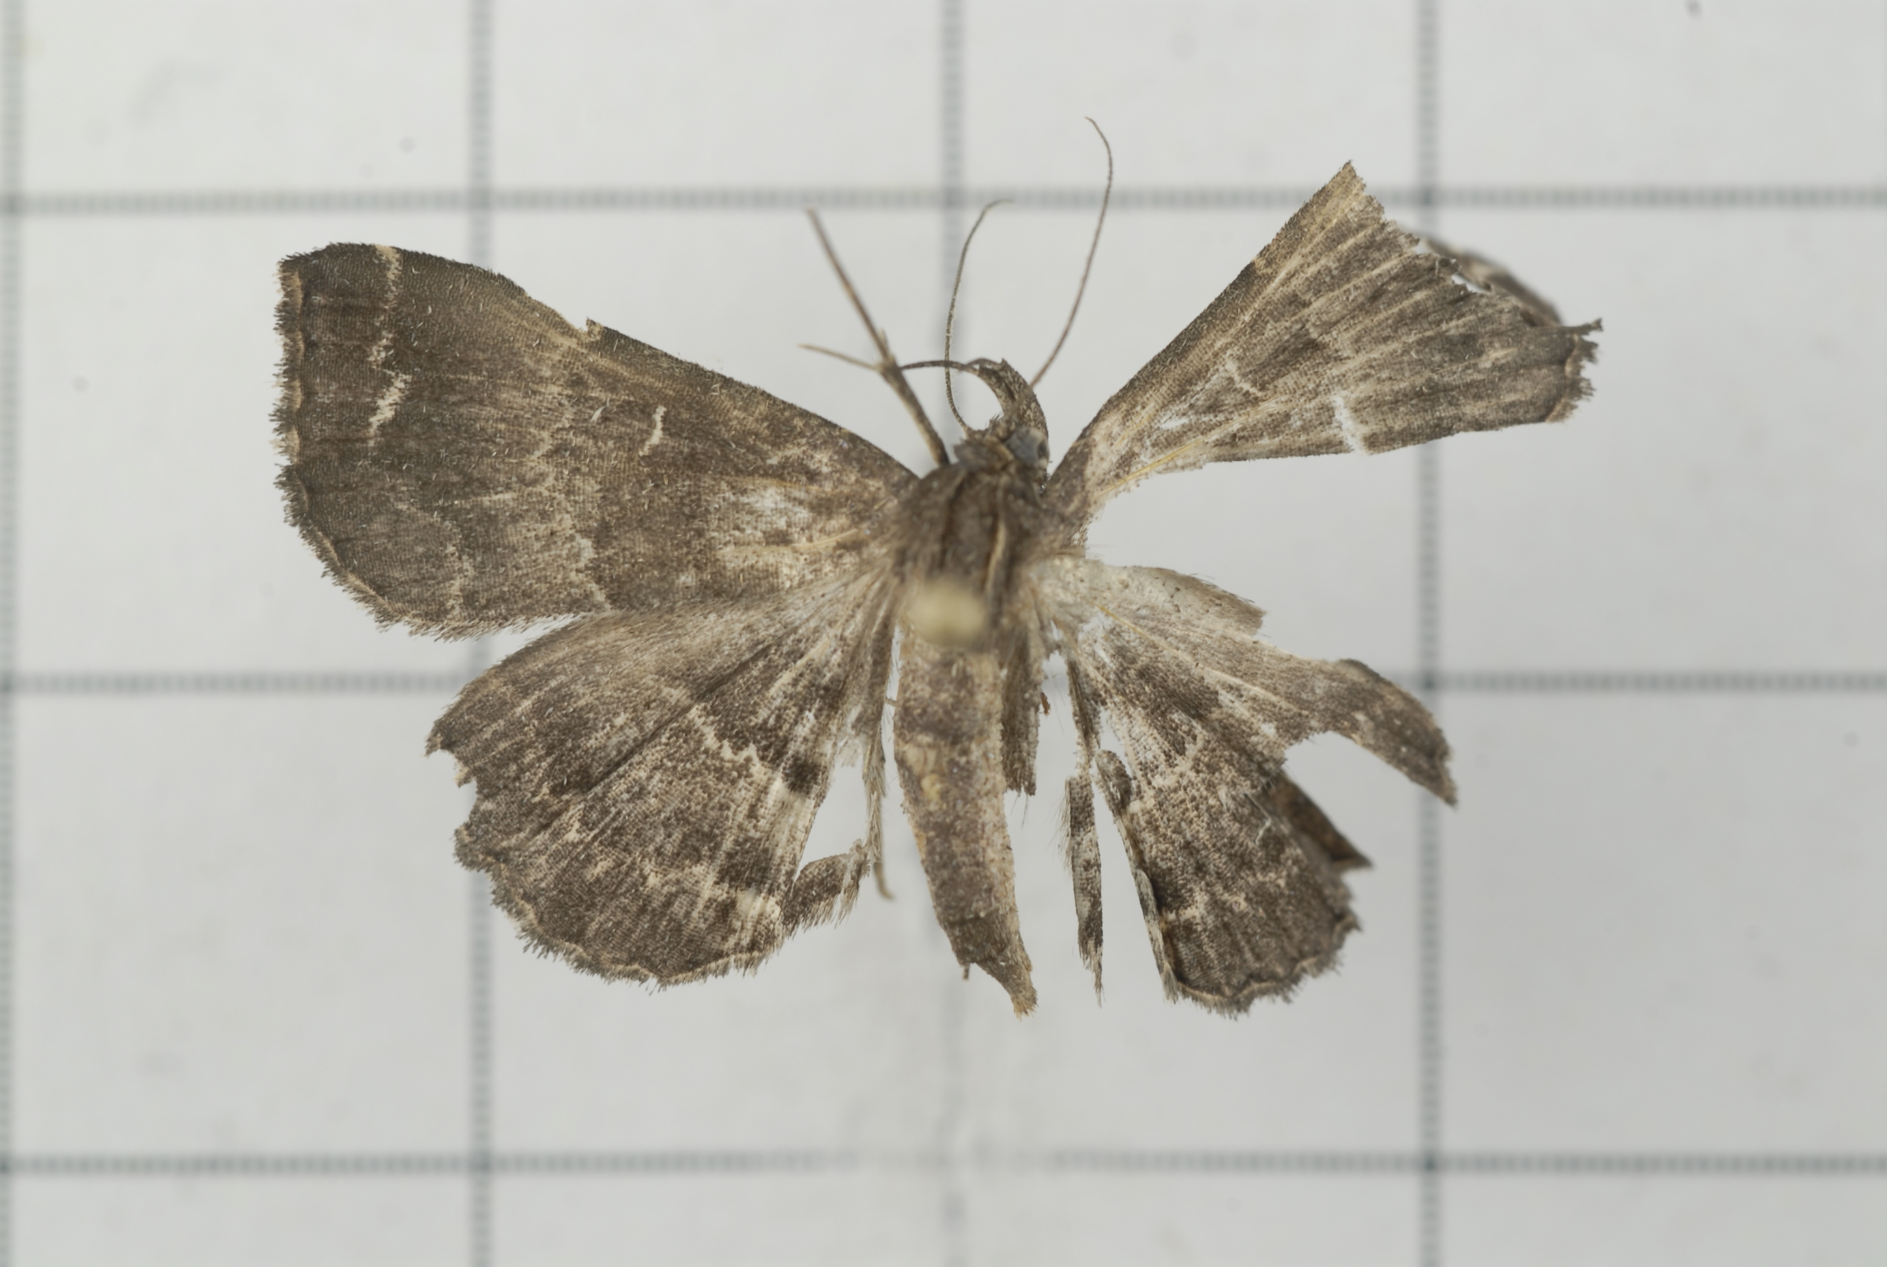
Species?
Adrapsa simplex
